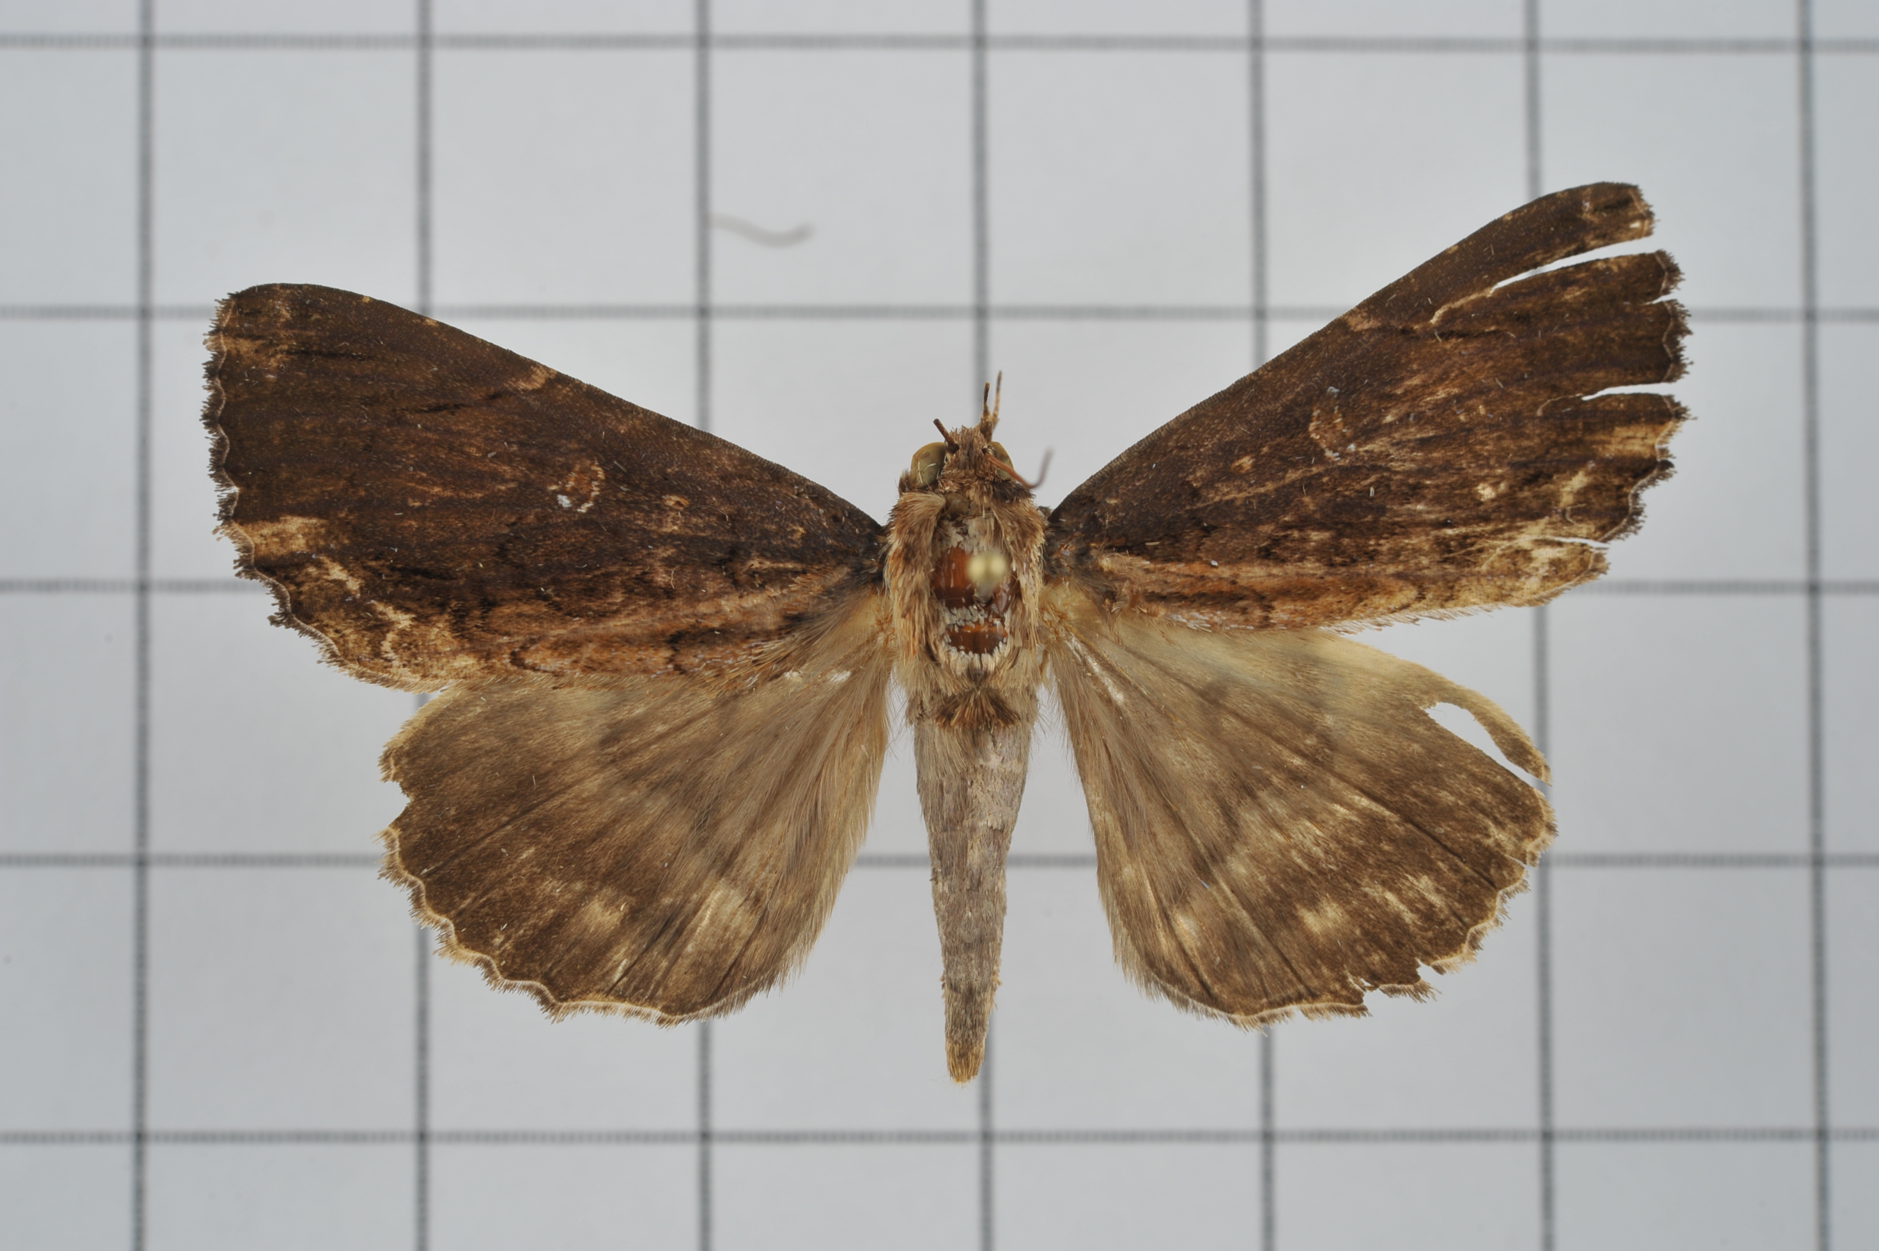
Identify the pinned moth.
Ercheia umbrosa
